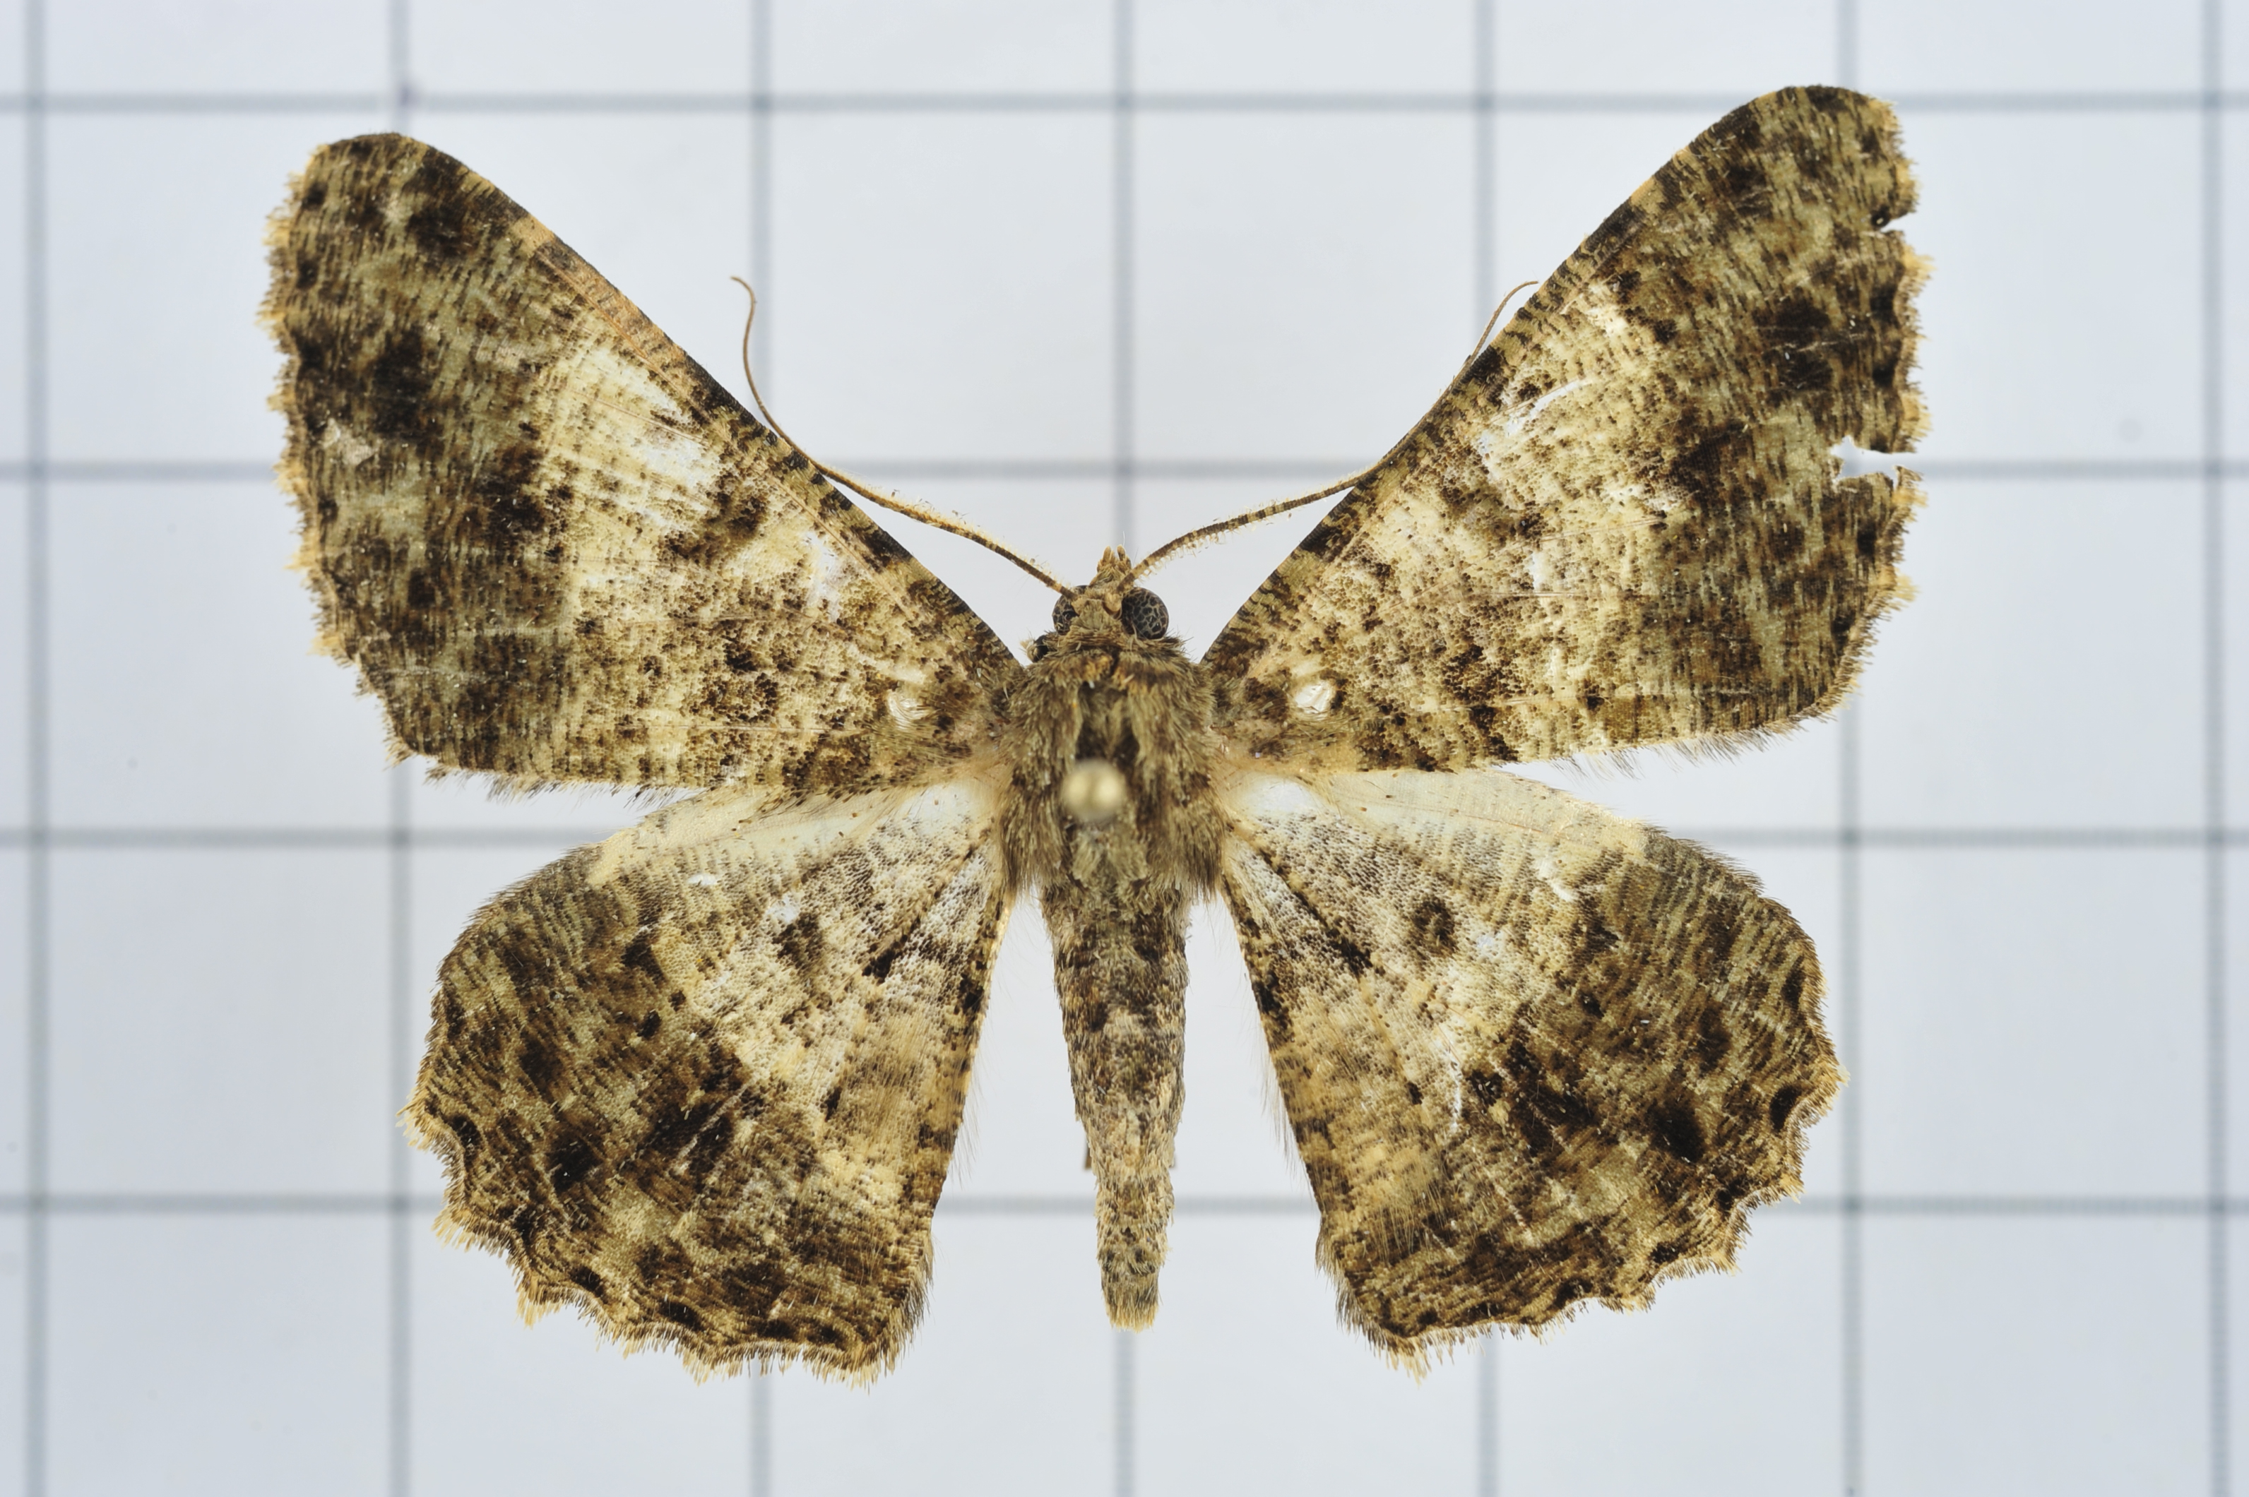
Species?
Racotis boarmiaria
